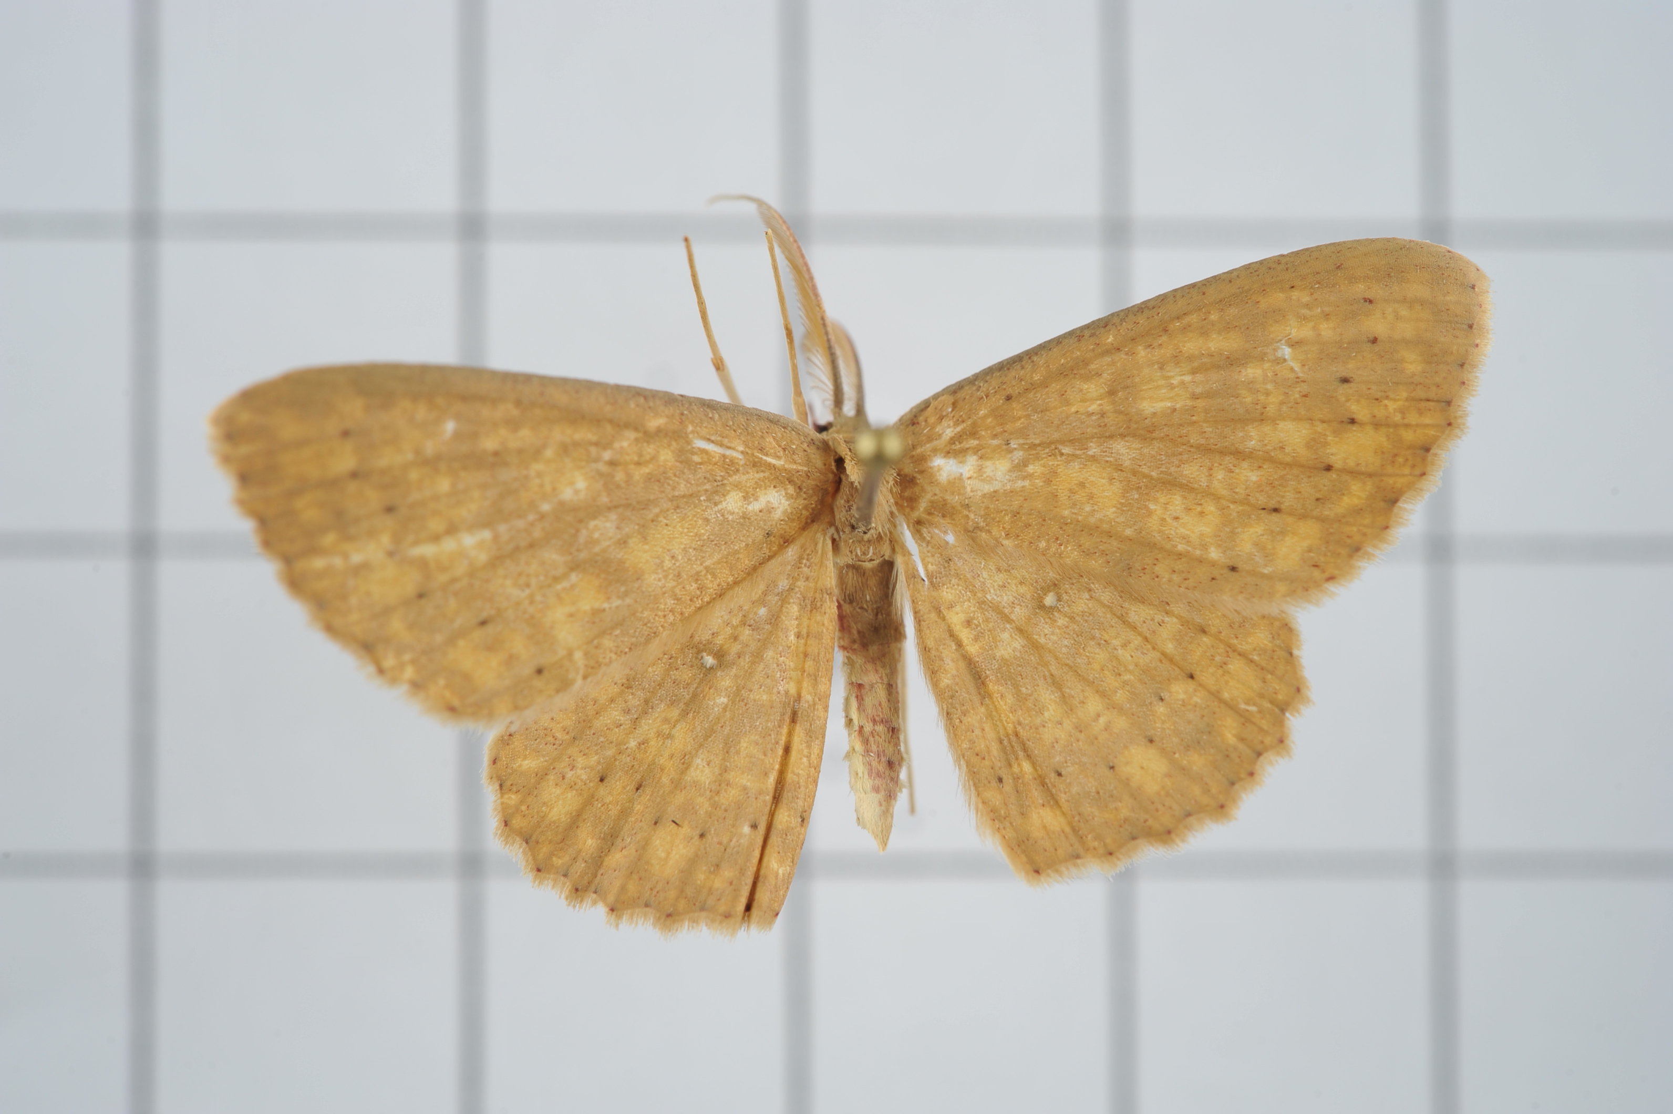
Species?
Perixera absconditaria
